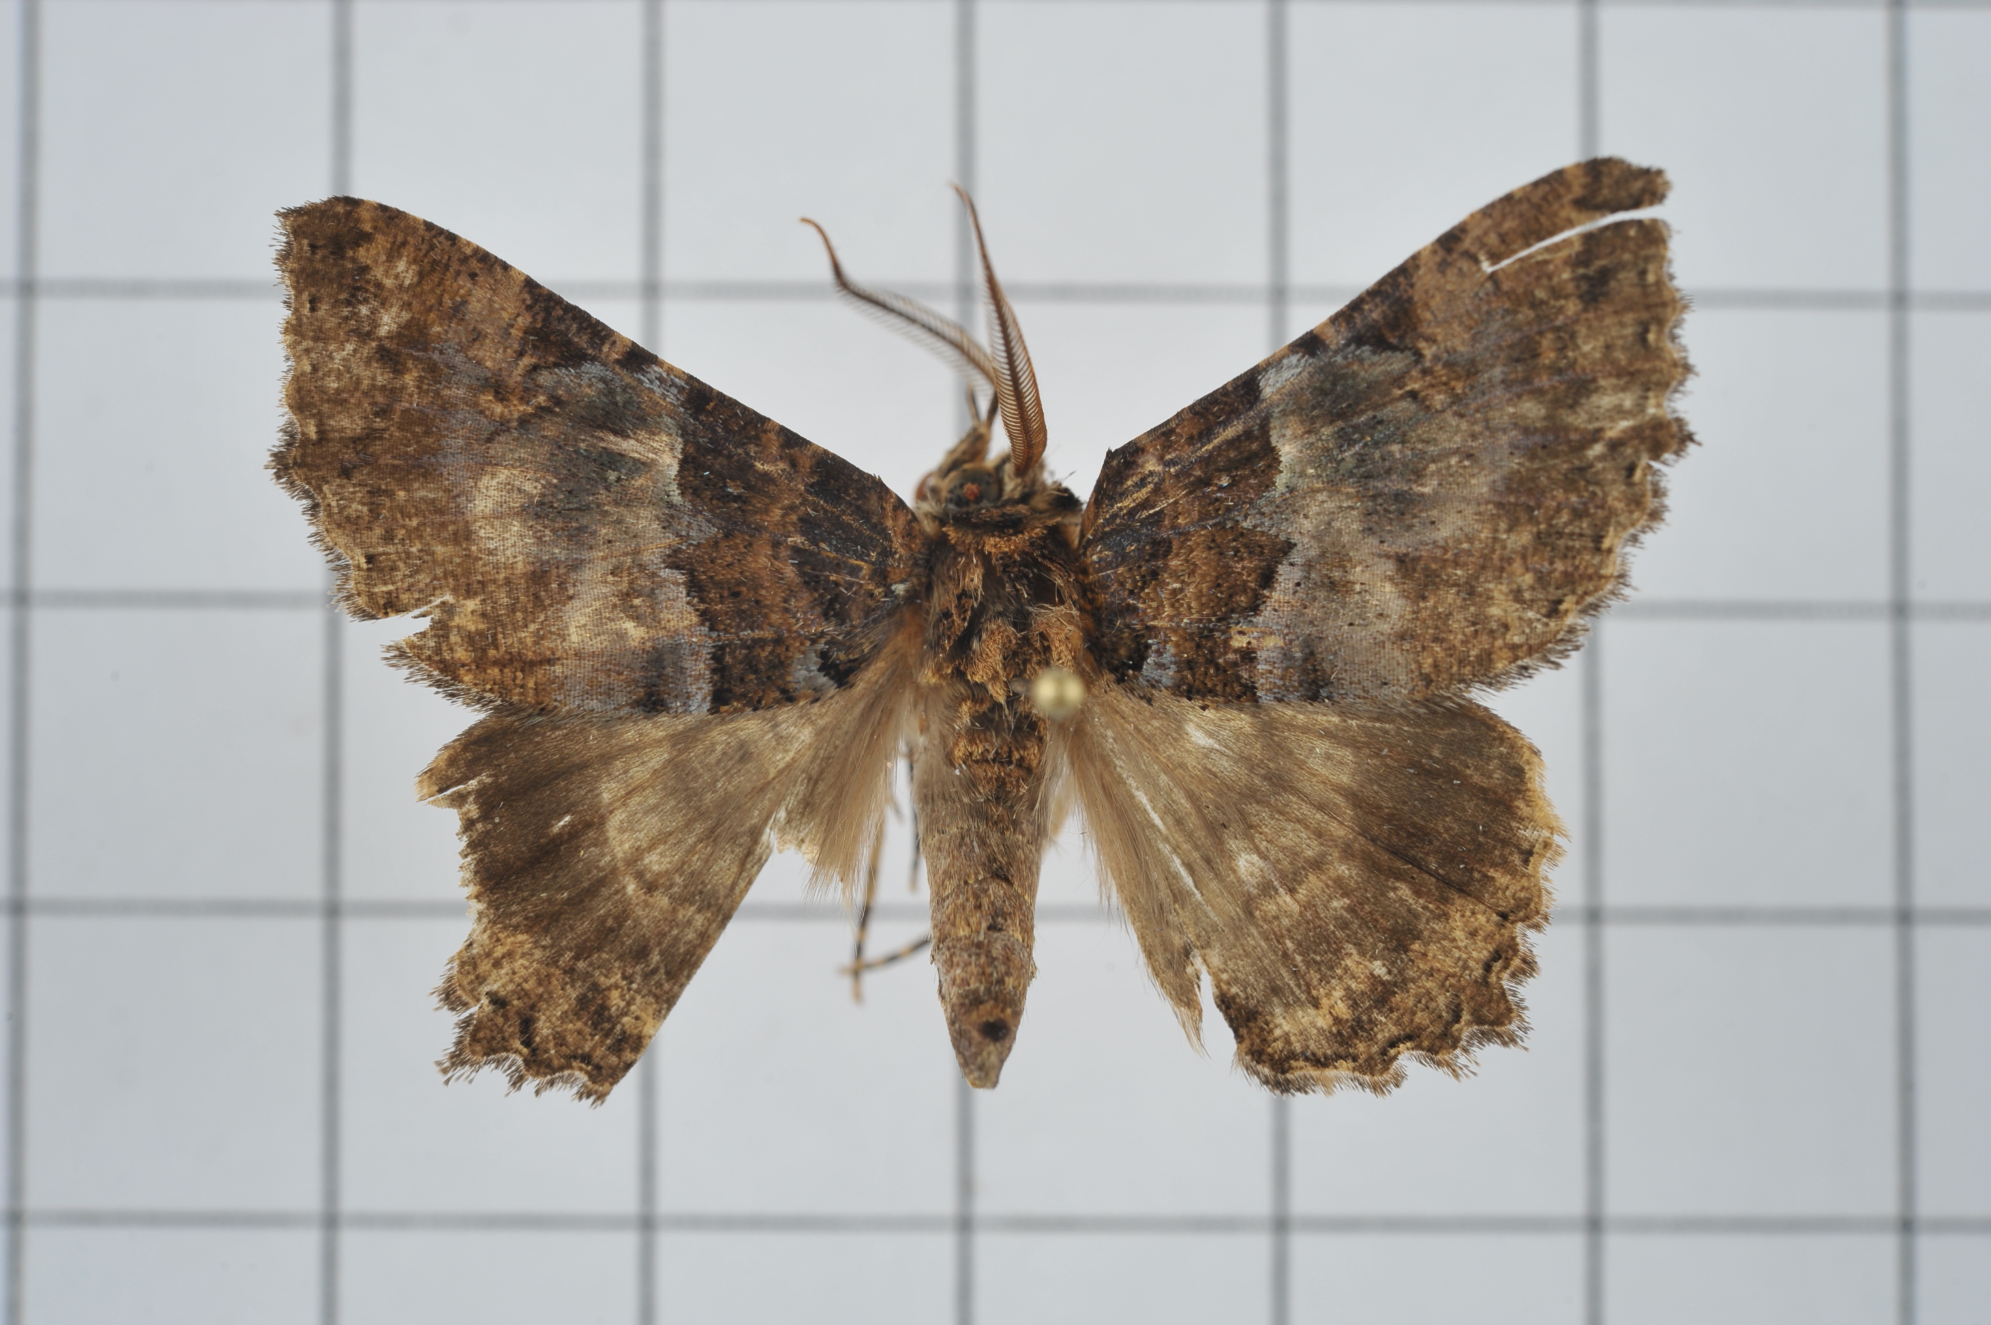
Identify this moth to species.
Daddala lucilla
